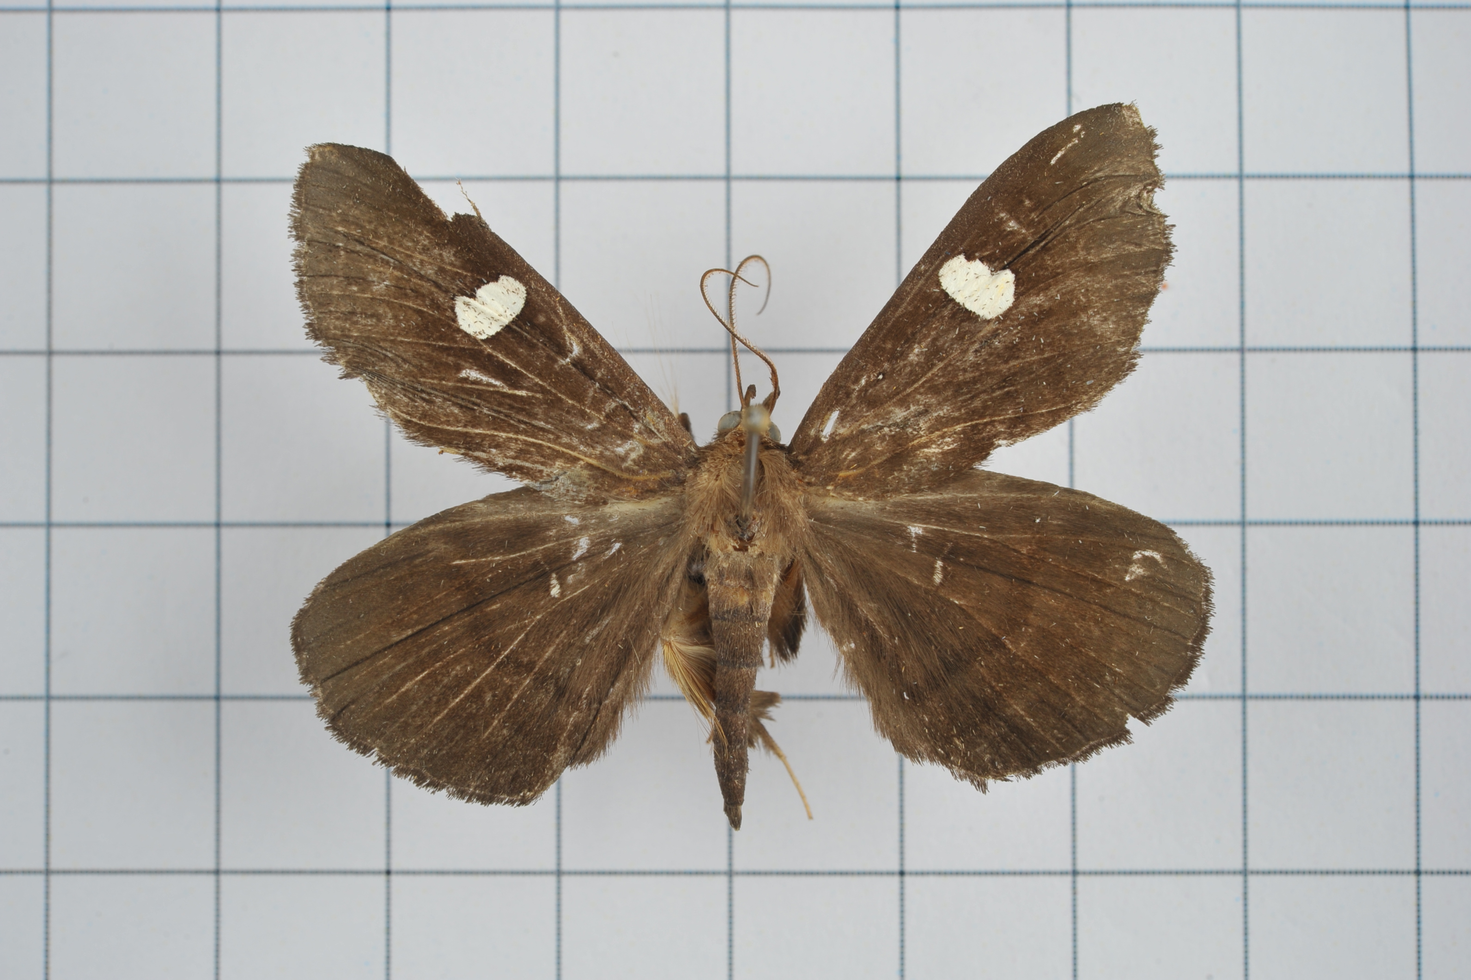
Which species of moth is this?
Edessena gentiusalis
